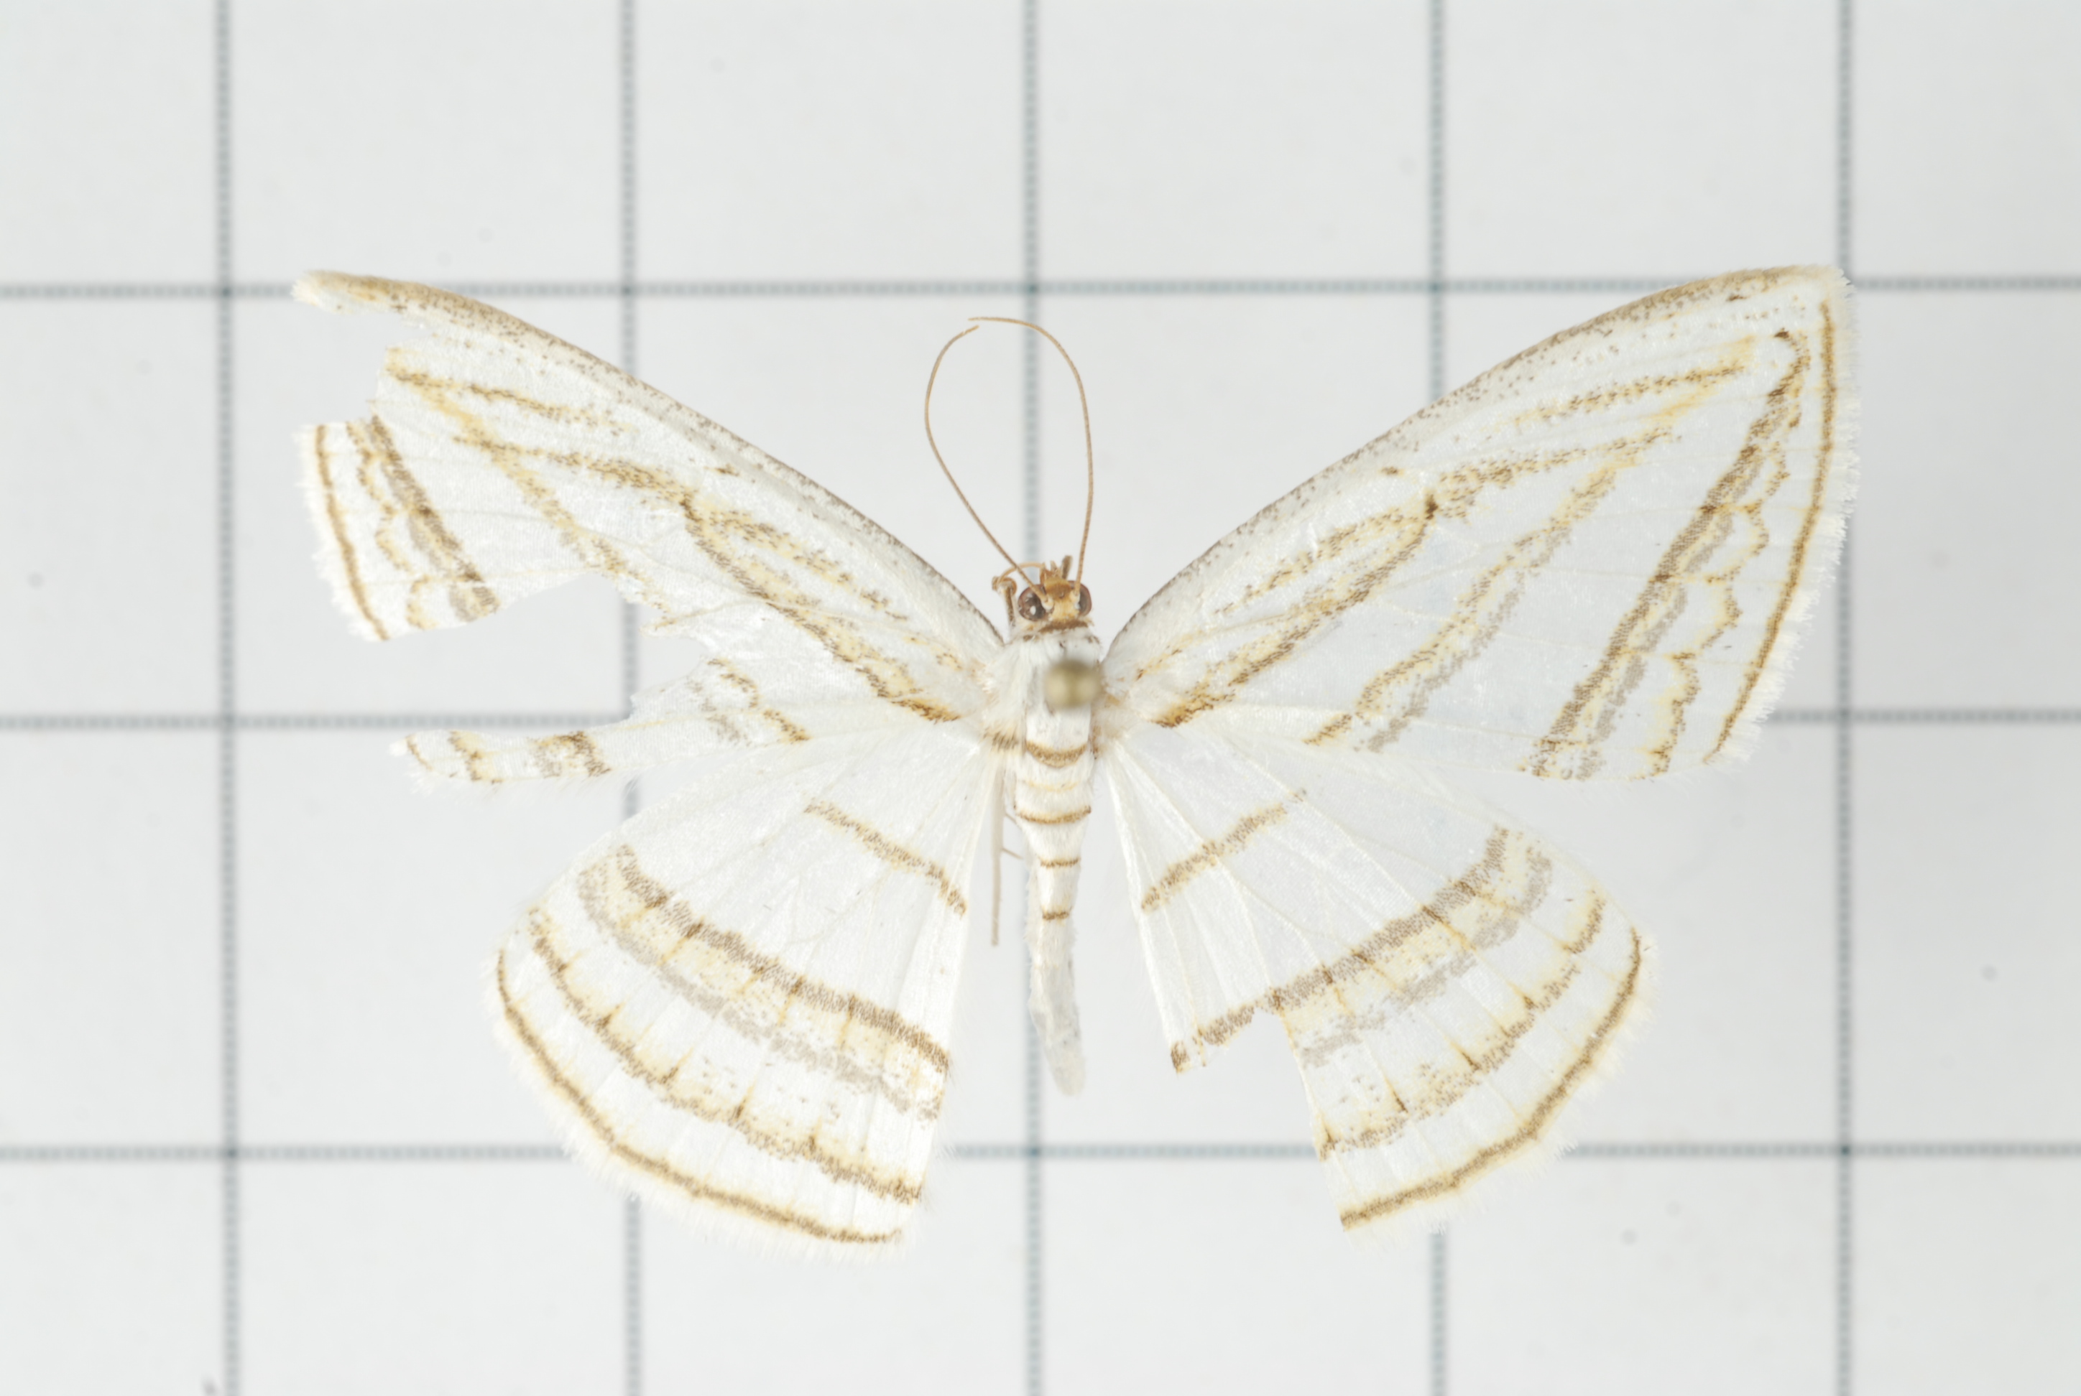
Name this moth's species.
Orthocabera sericea sericea
